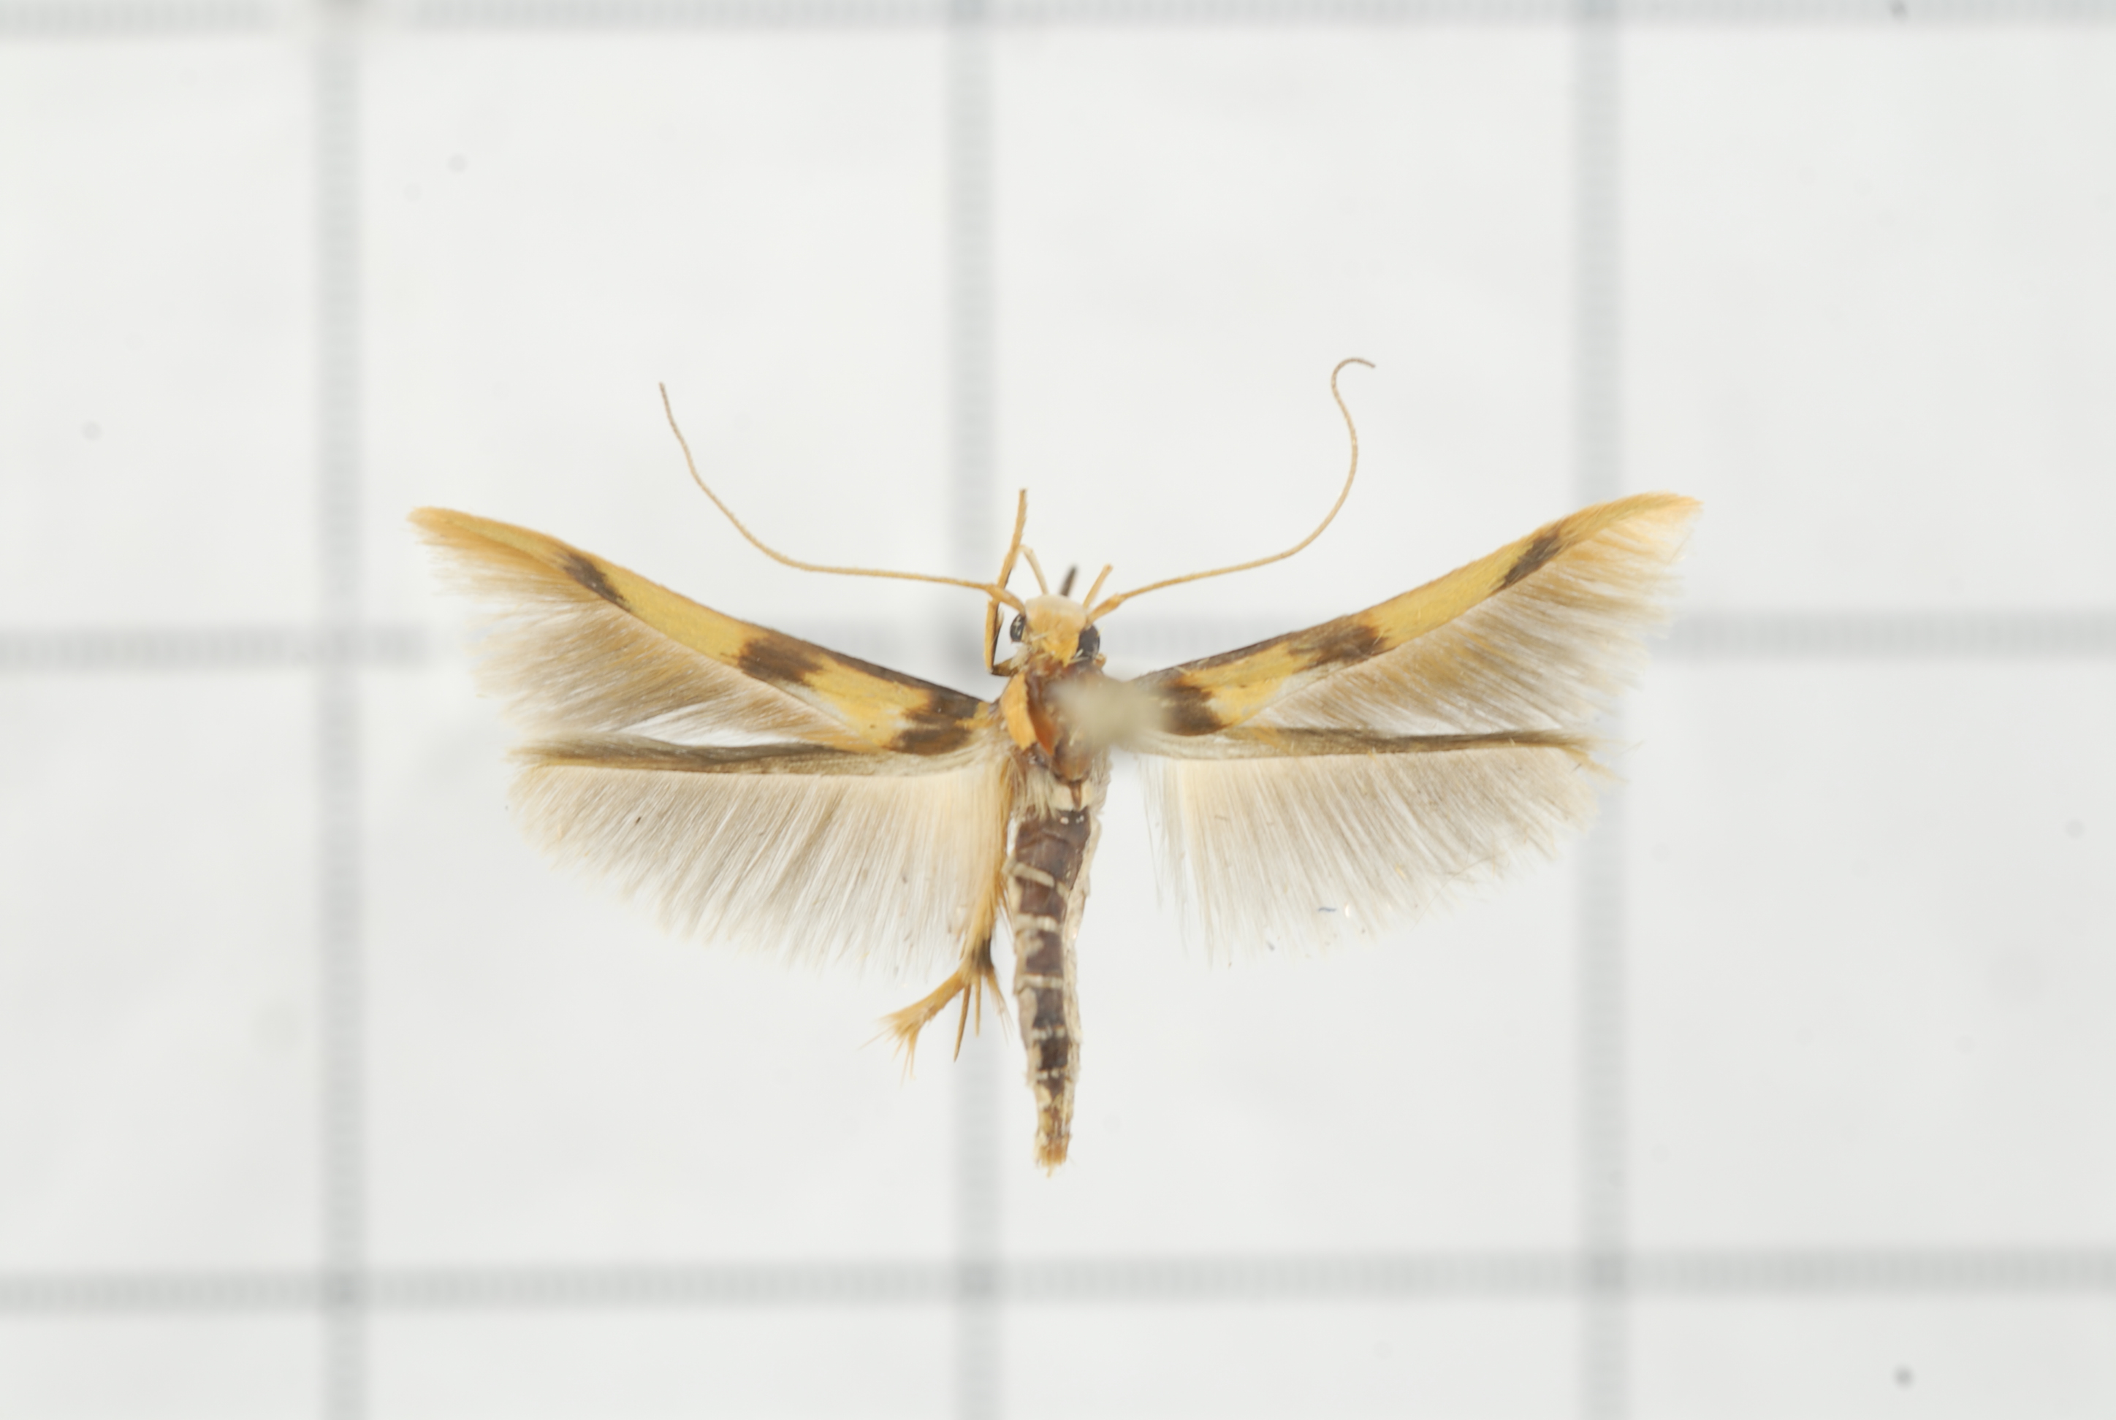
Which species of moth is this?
Stathmopoda fusciumeraris
